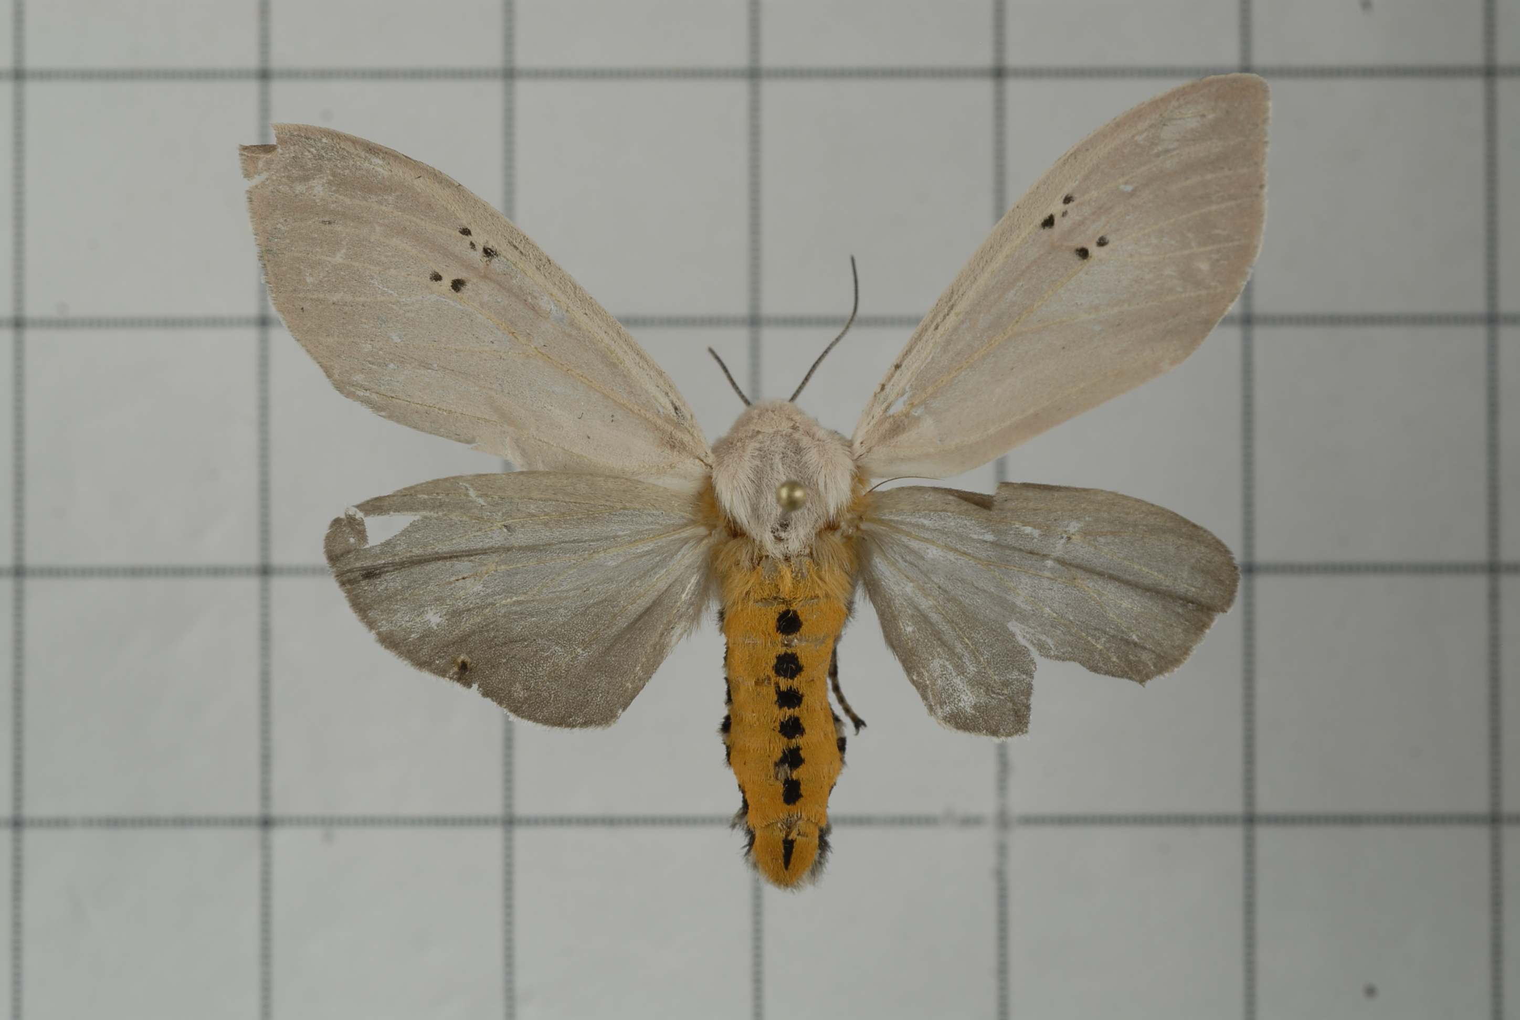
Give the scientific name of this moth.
Creatonotos transiens koni
